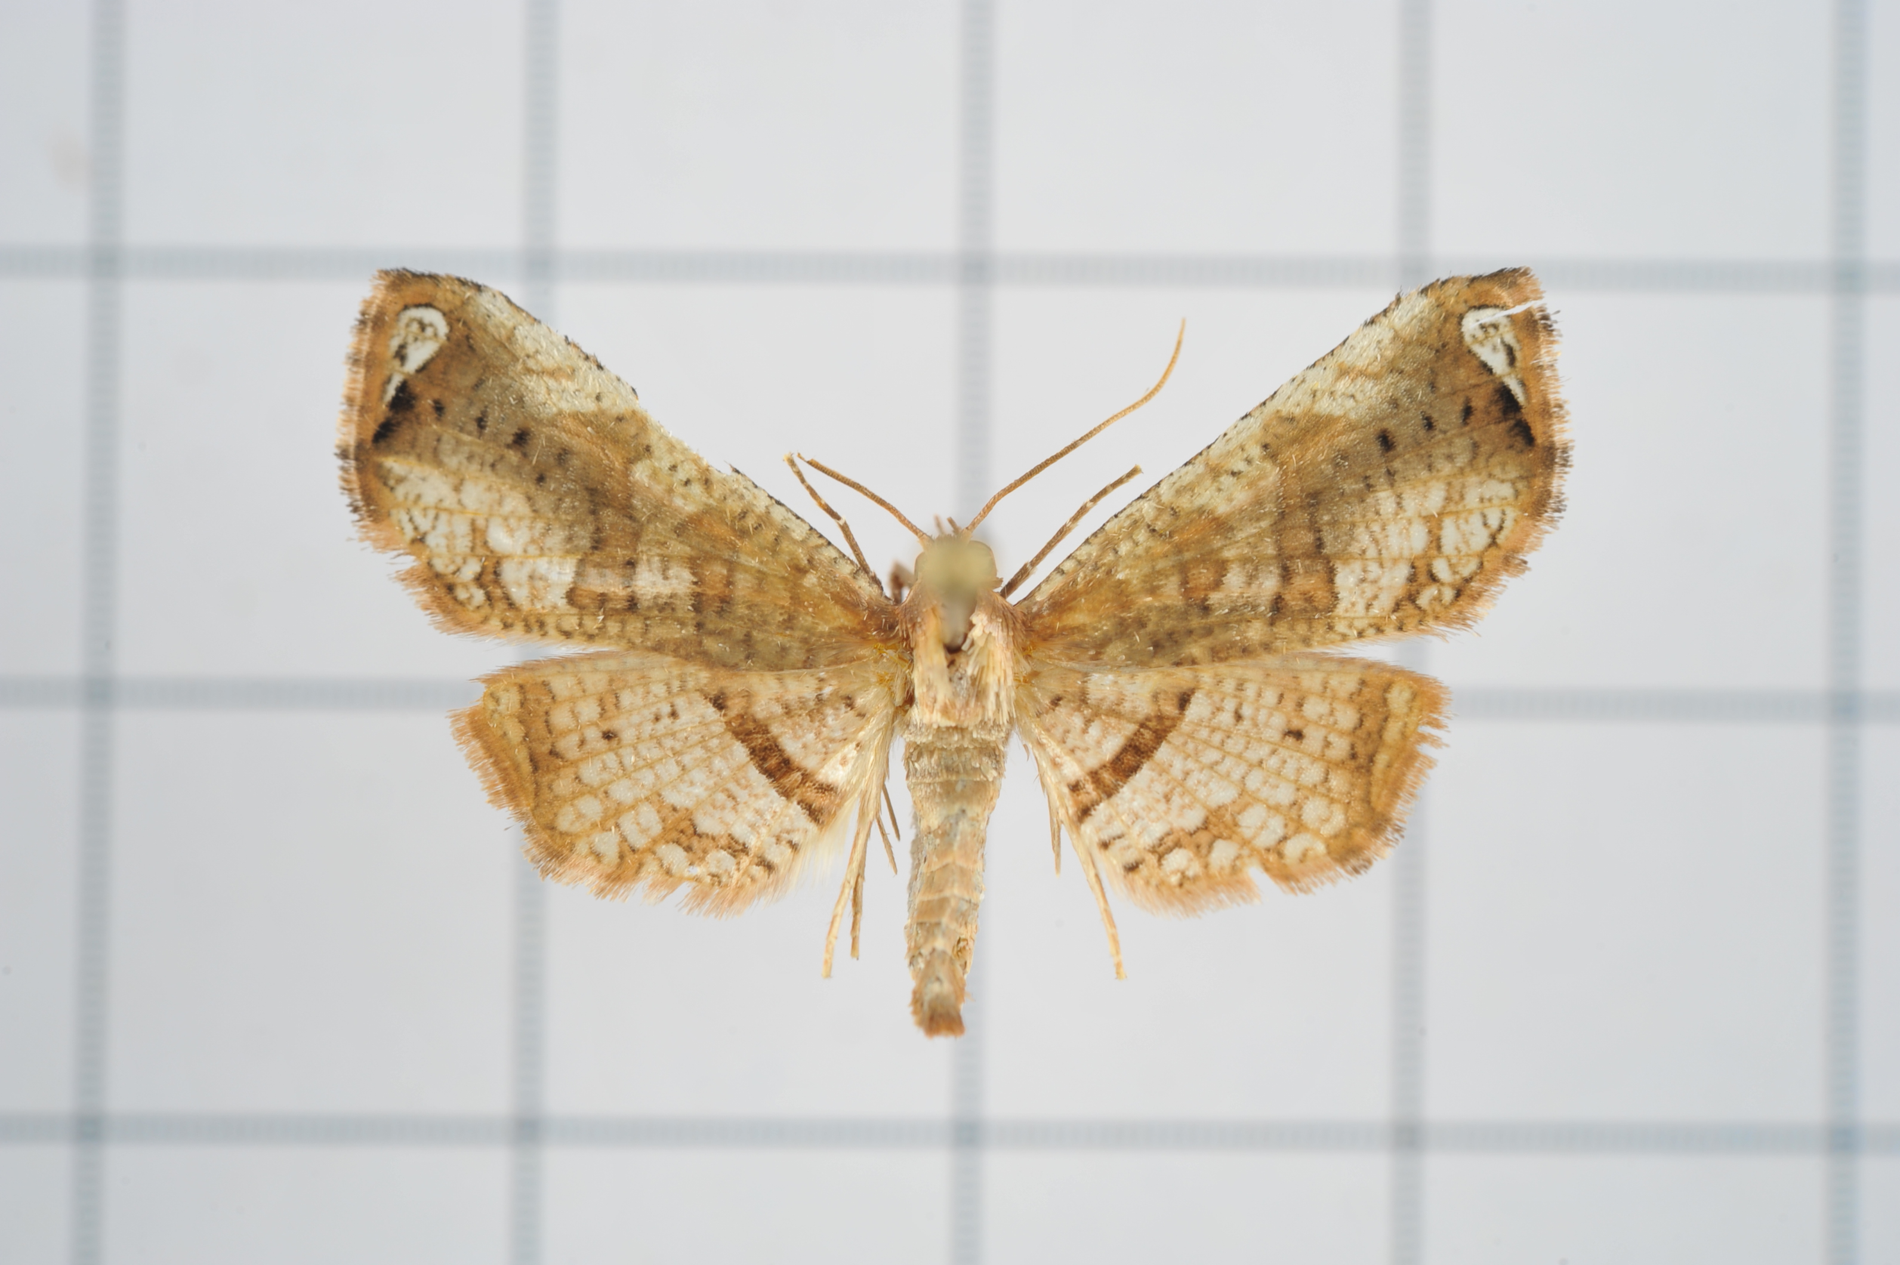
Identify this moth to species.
Rhodoneura hamifera
